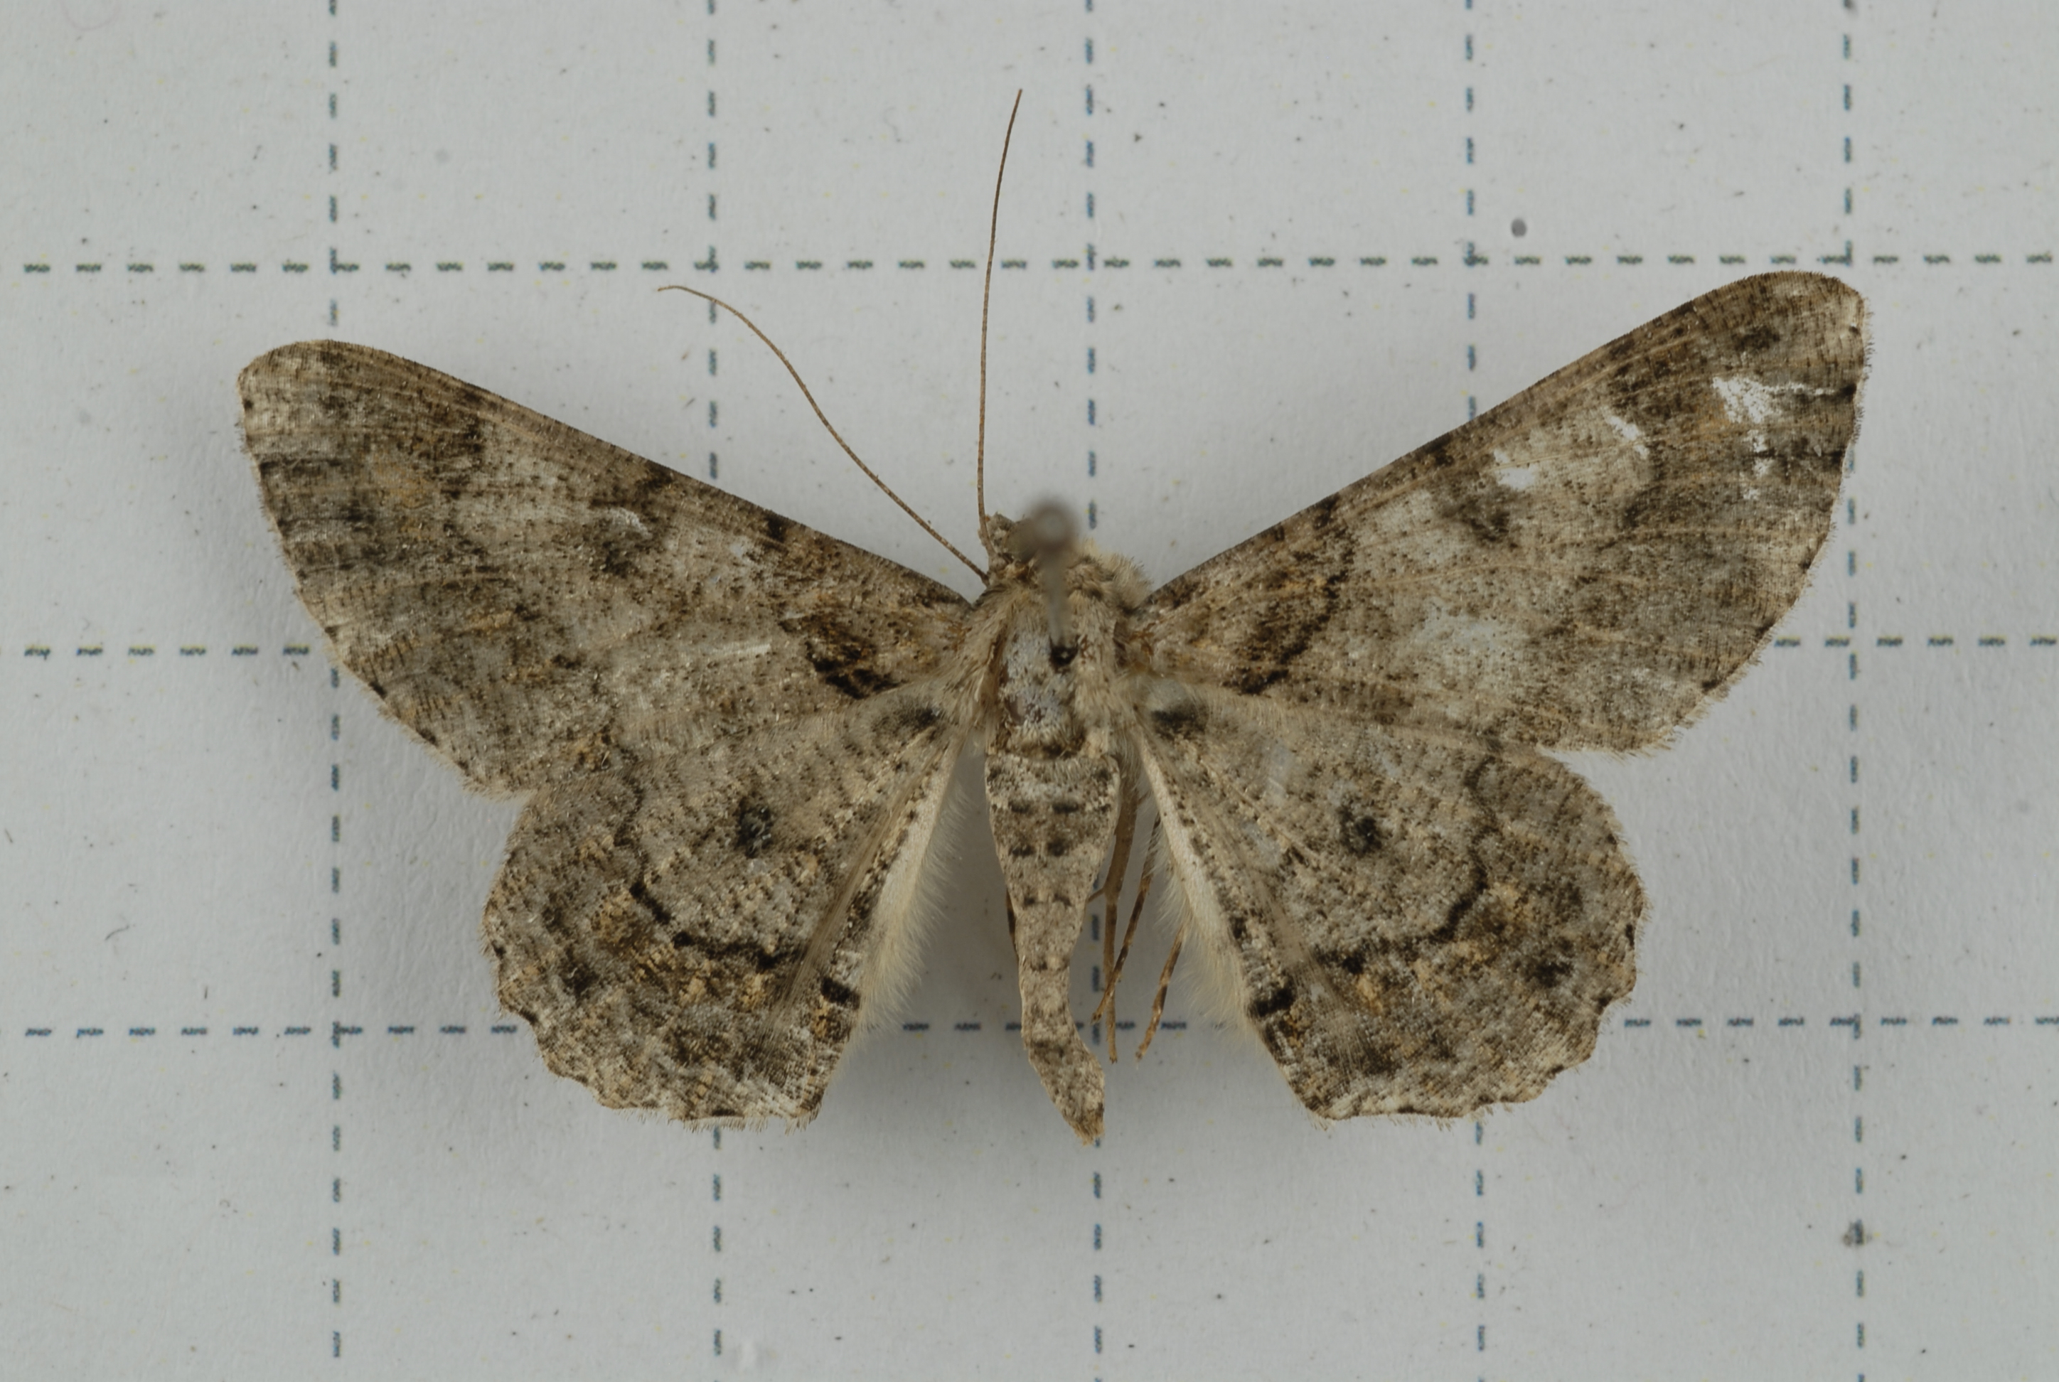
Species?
Cleora alienaria
